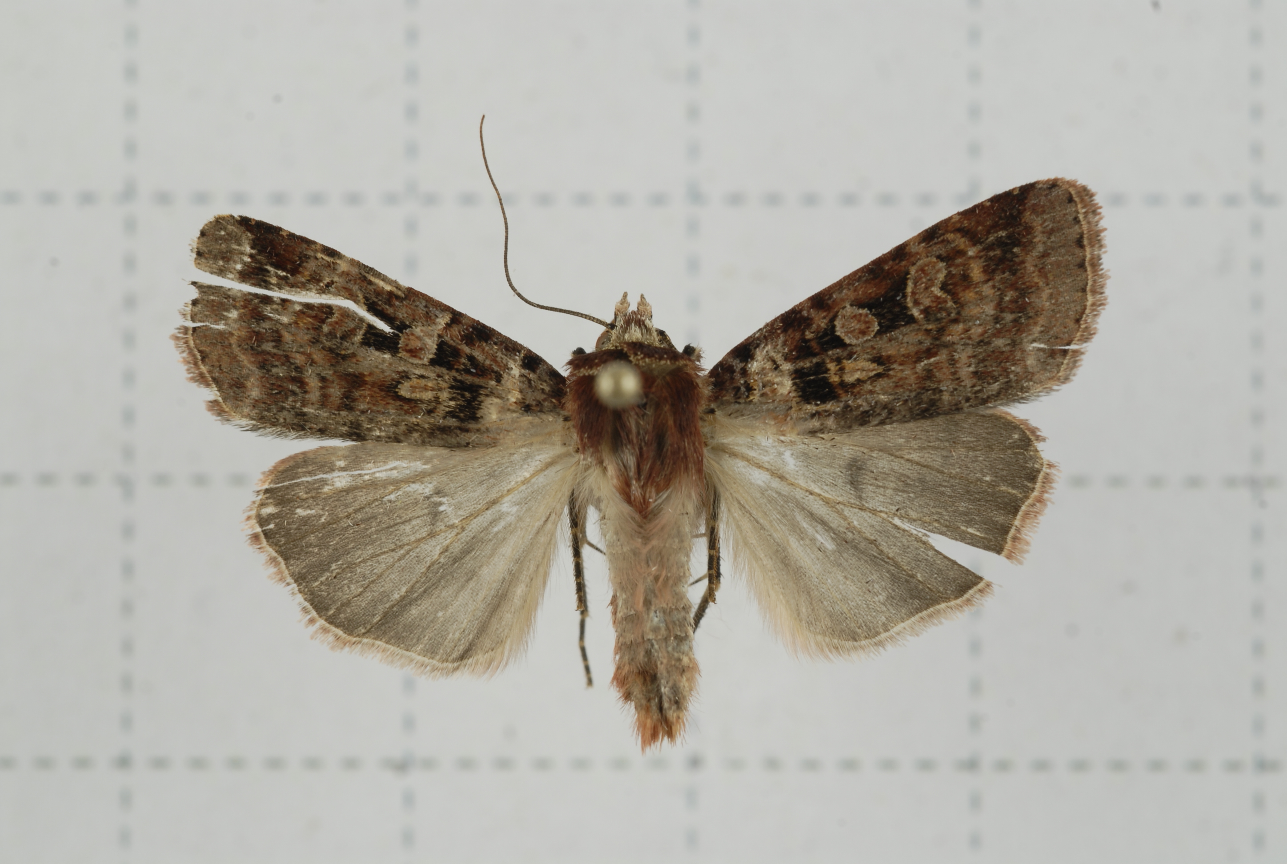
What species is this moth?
Diarsia formosensis
